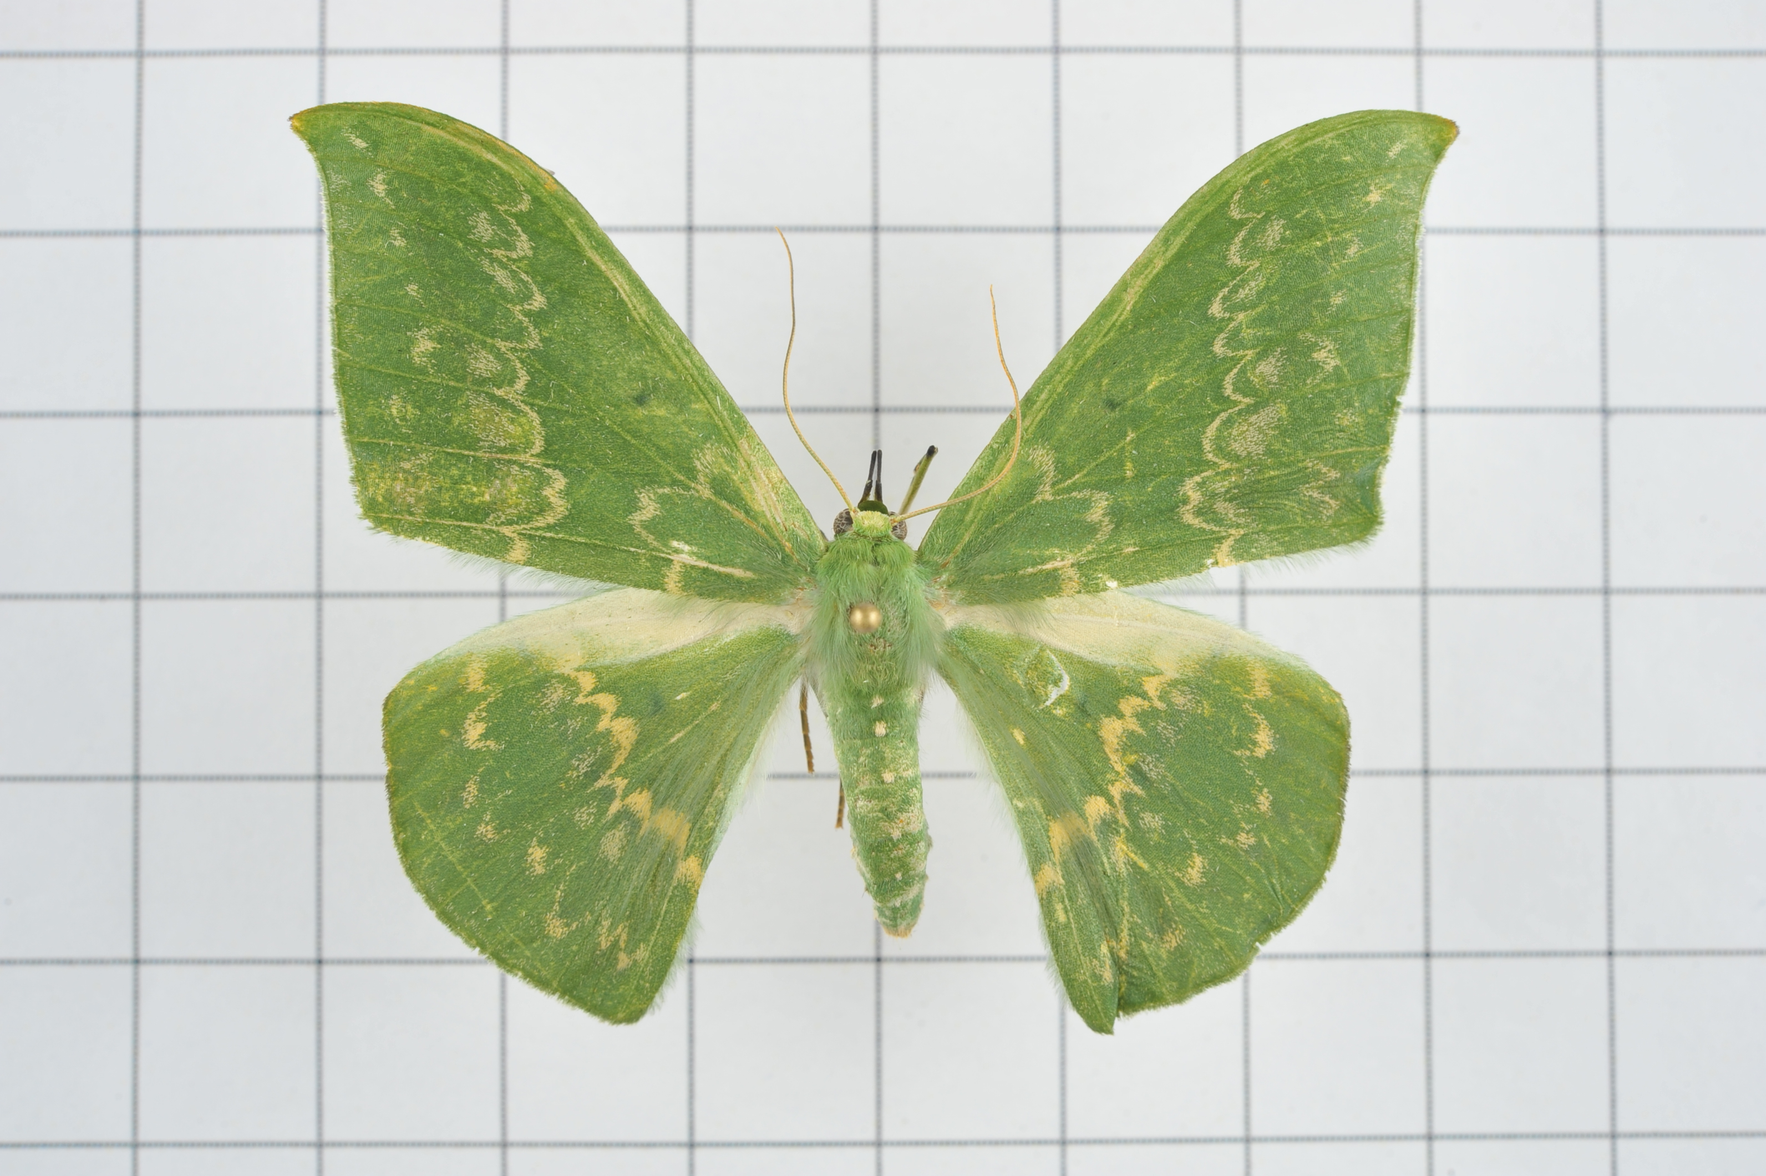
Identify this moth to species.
Tanaorhinus formosana
